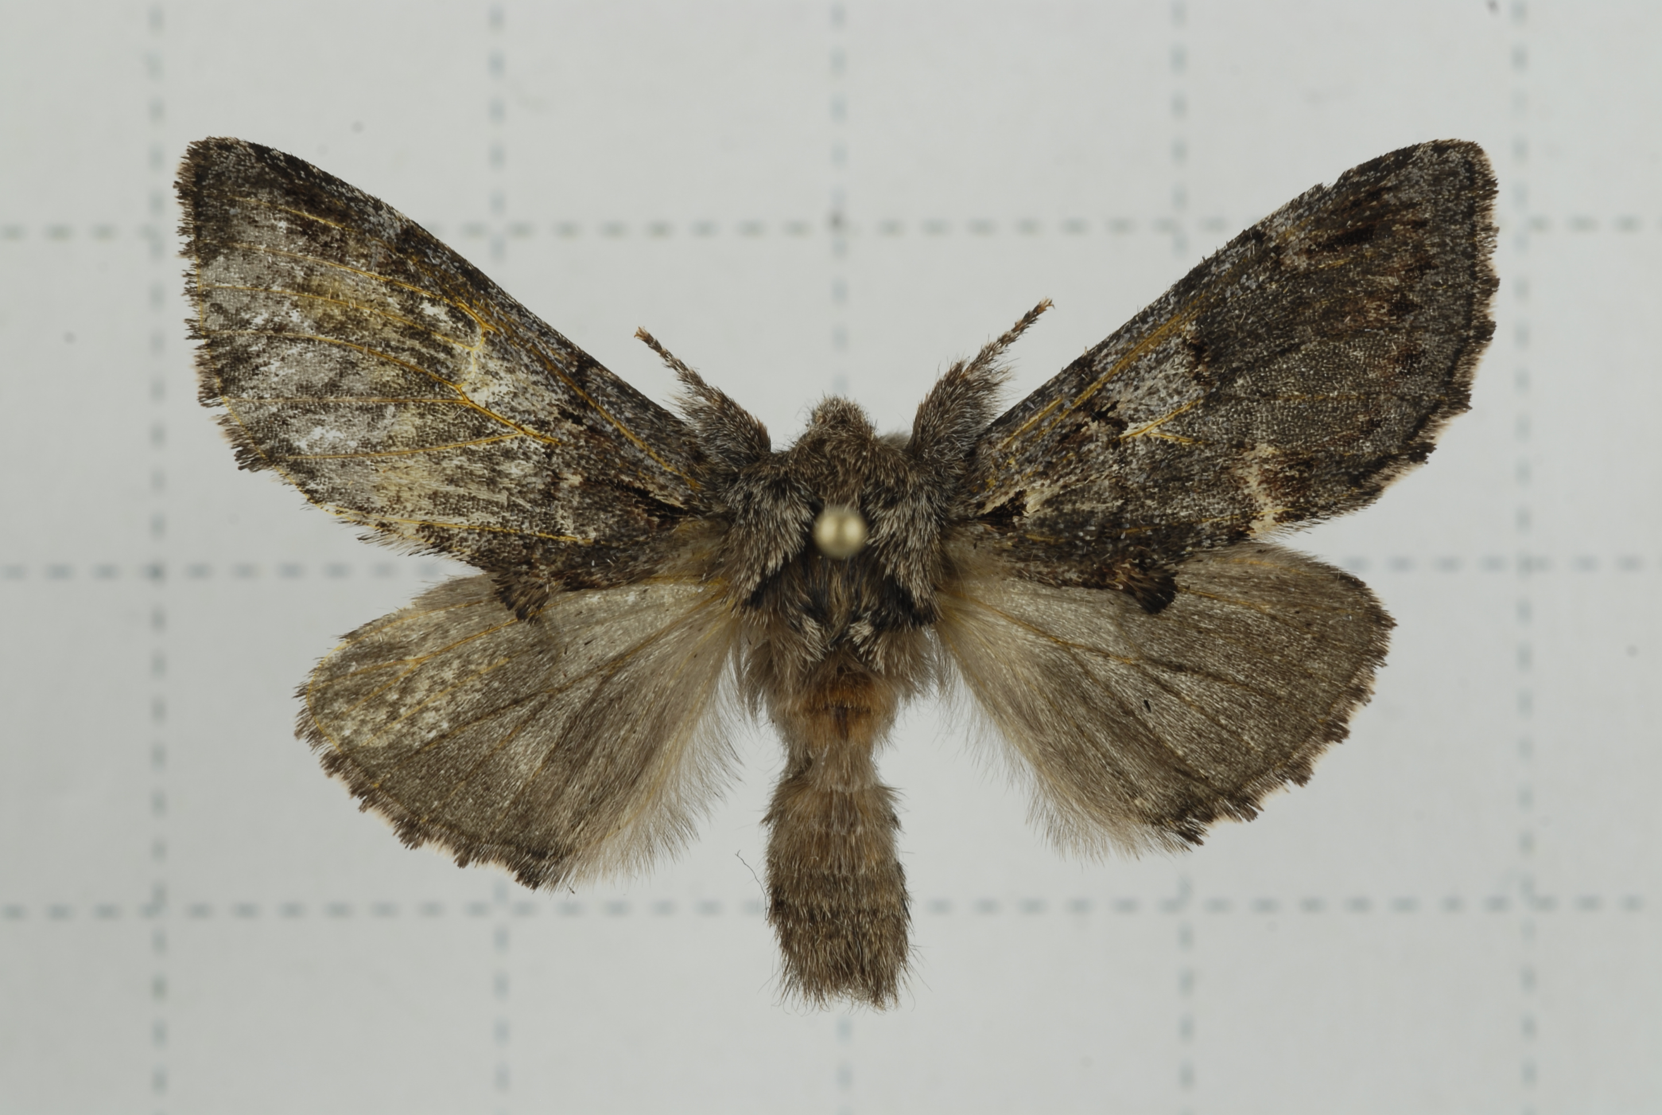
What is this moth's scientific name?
Notodonta griseotincta
